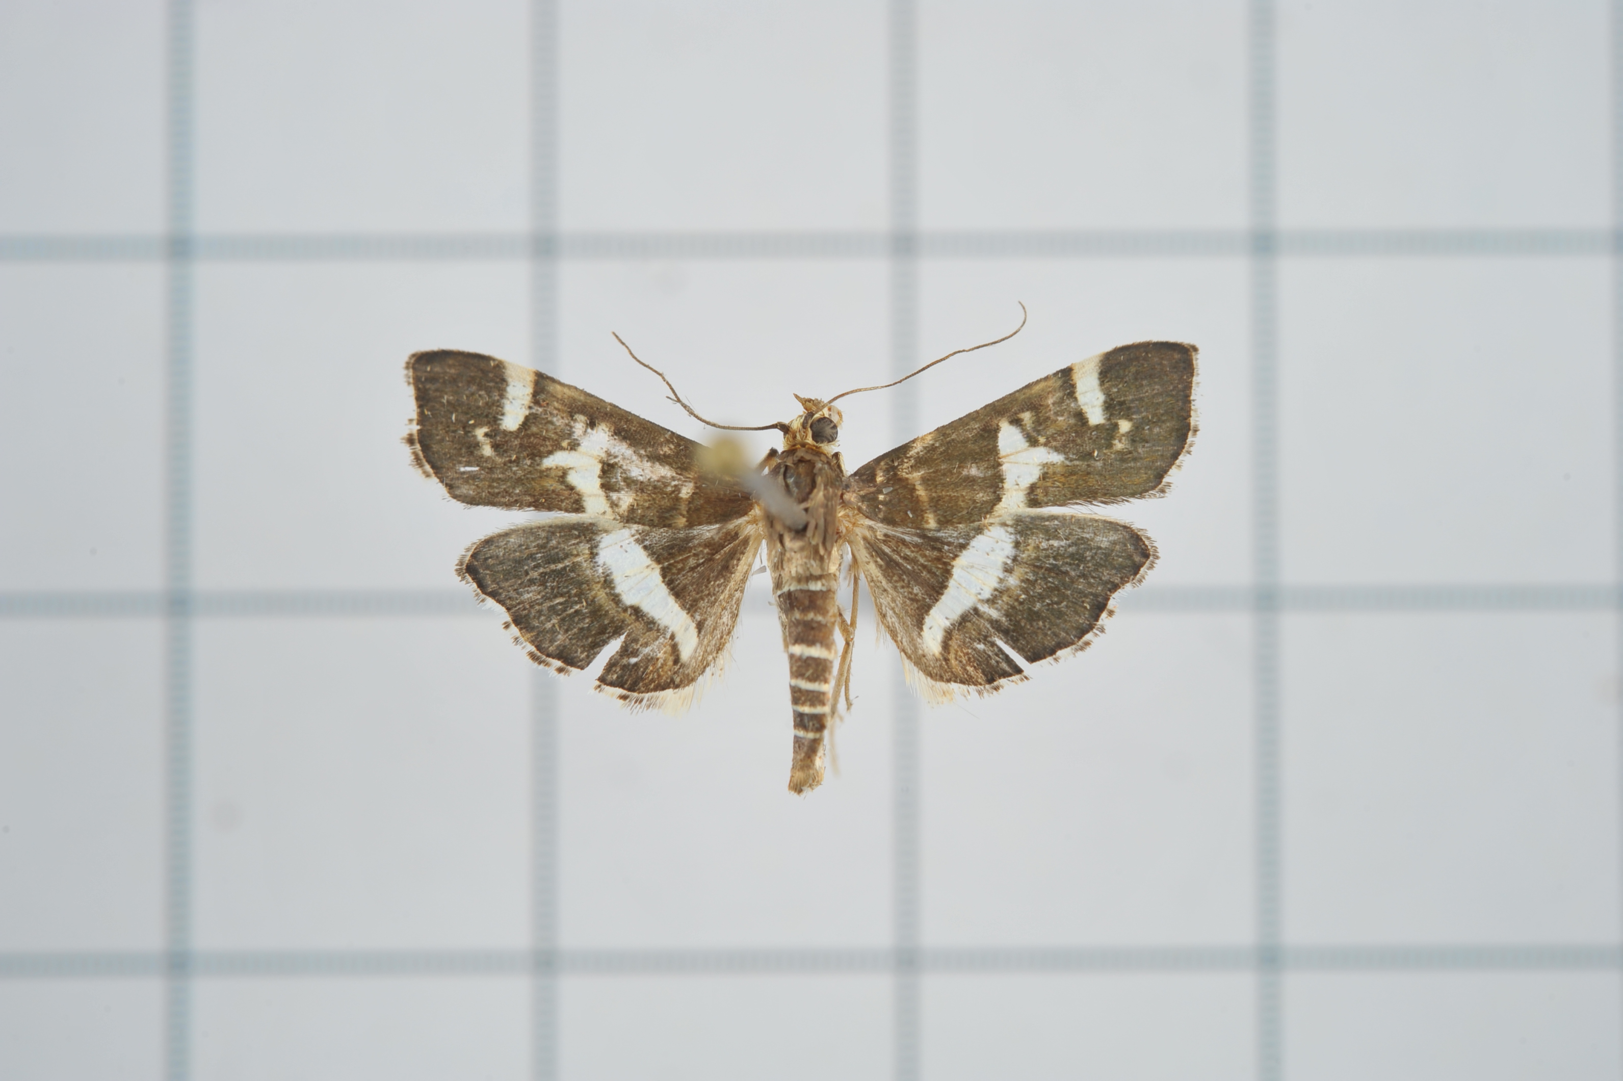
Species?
Spoladea recurvalis
